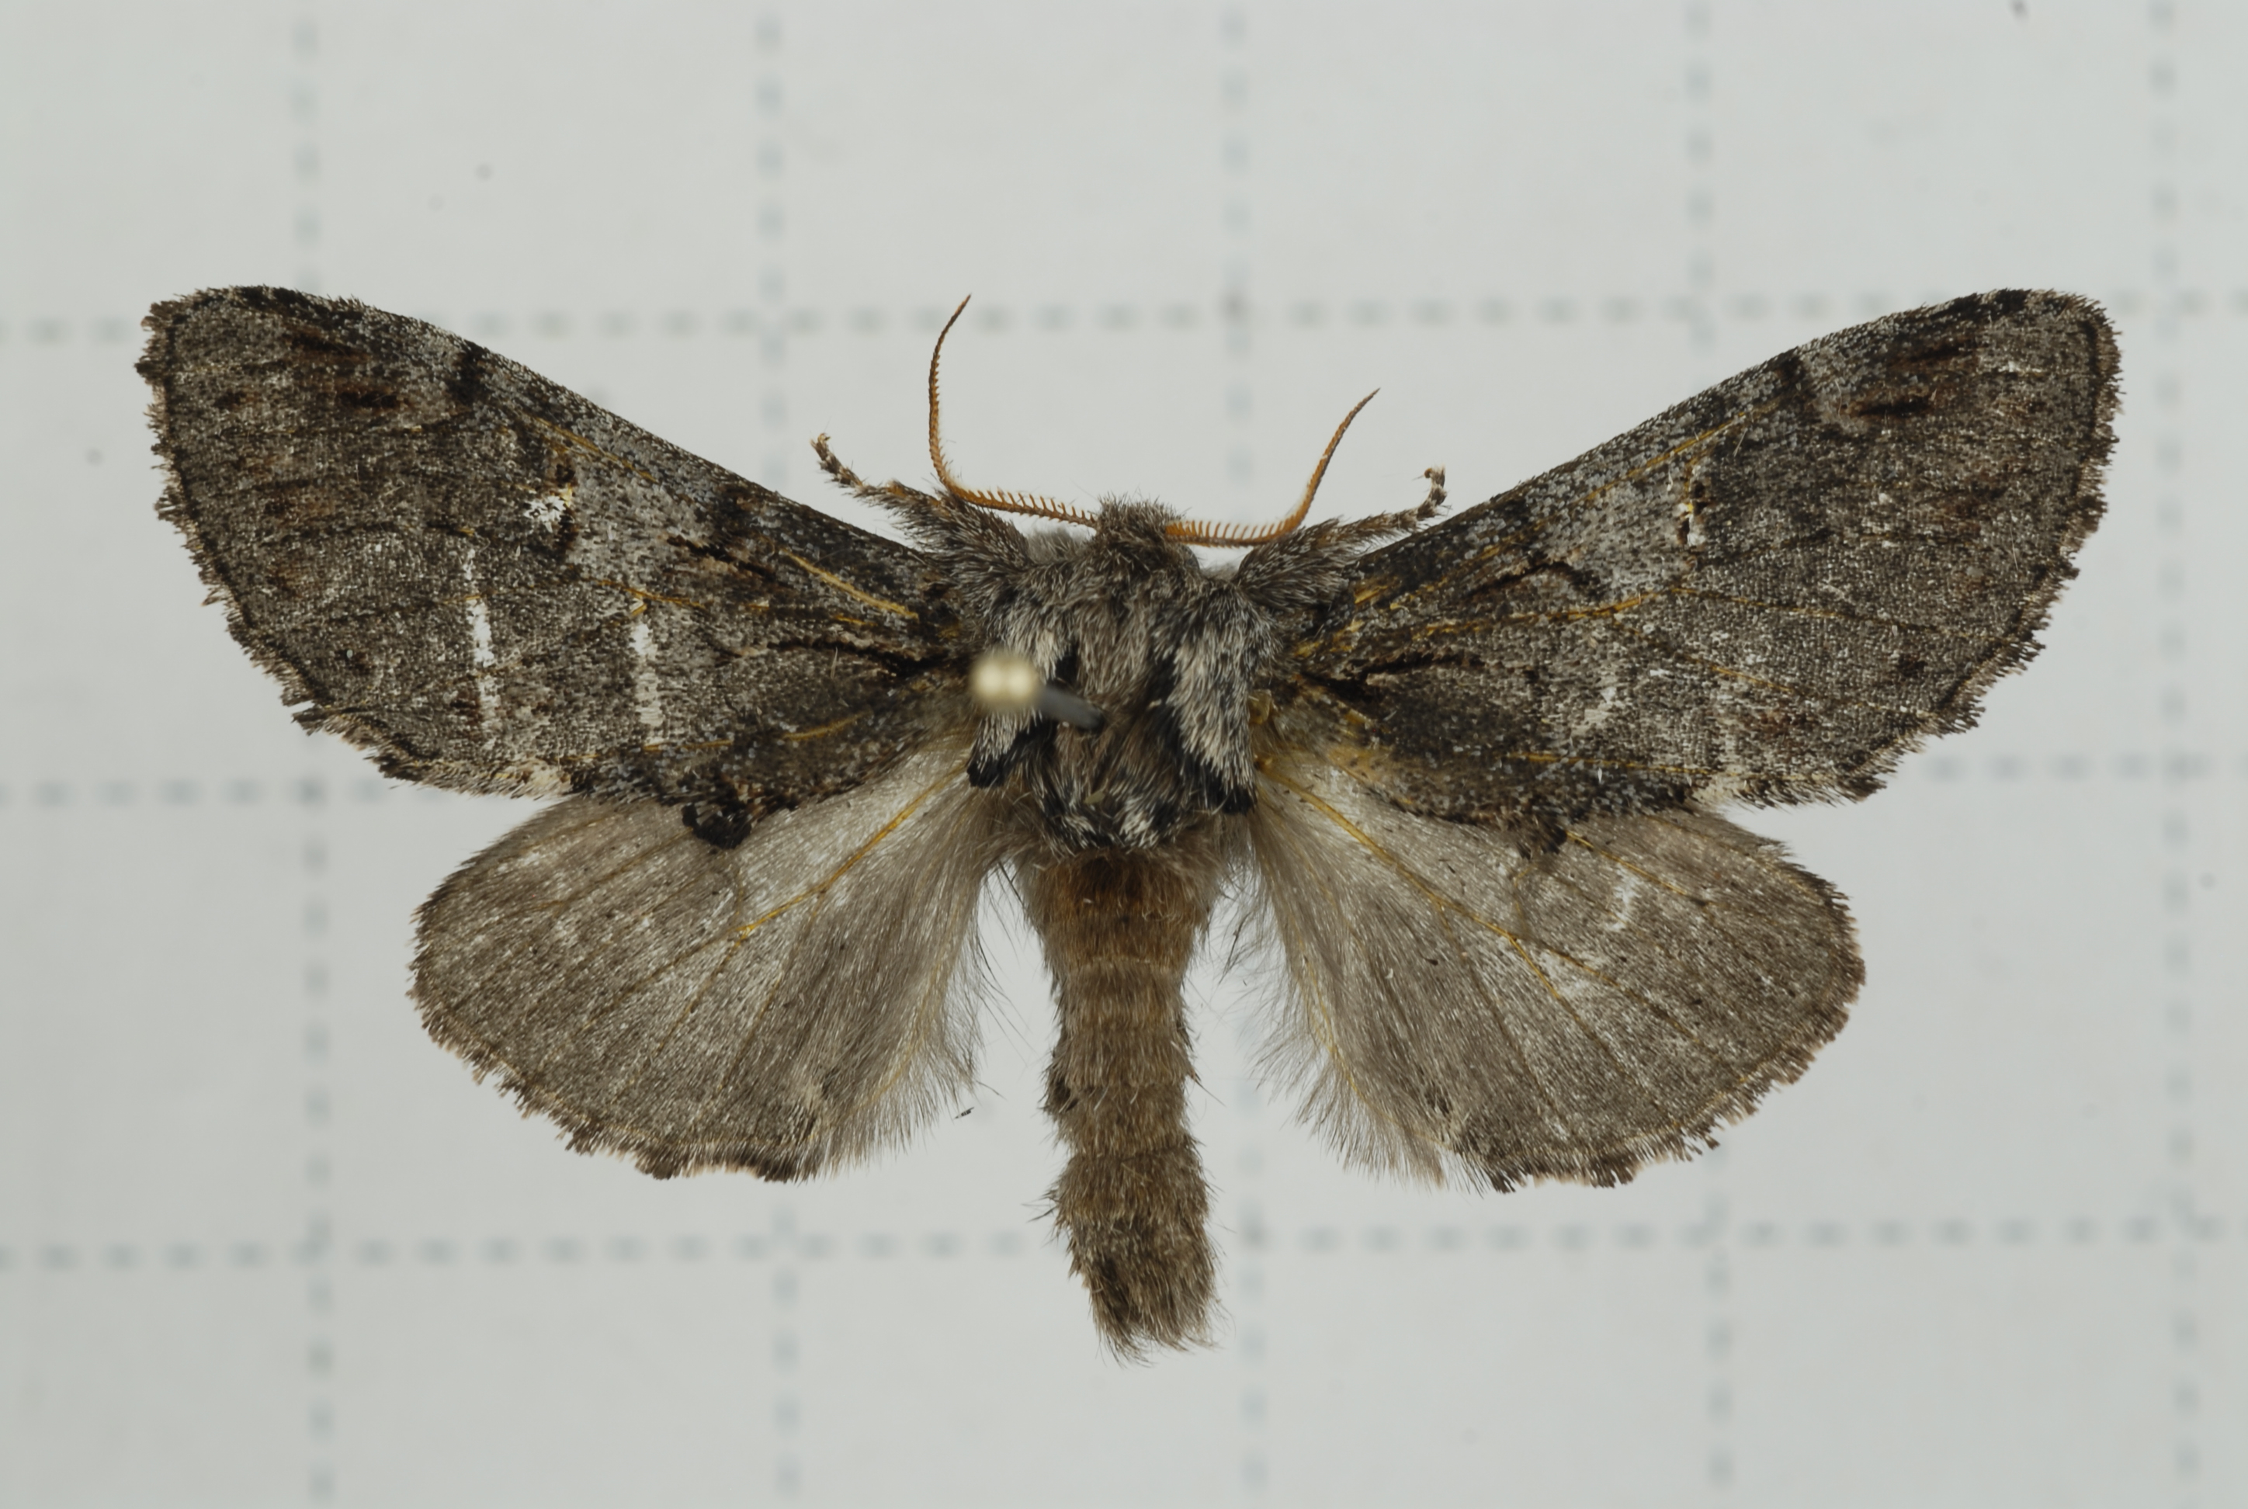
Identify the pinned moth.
Notodonta griseotincta
